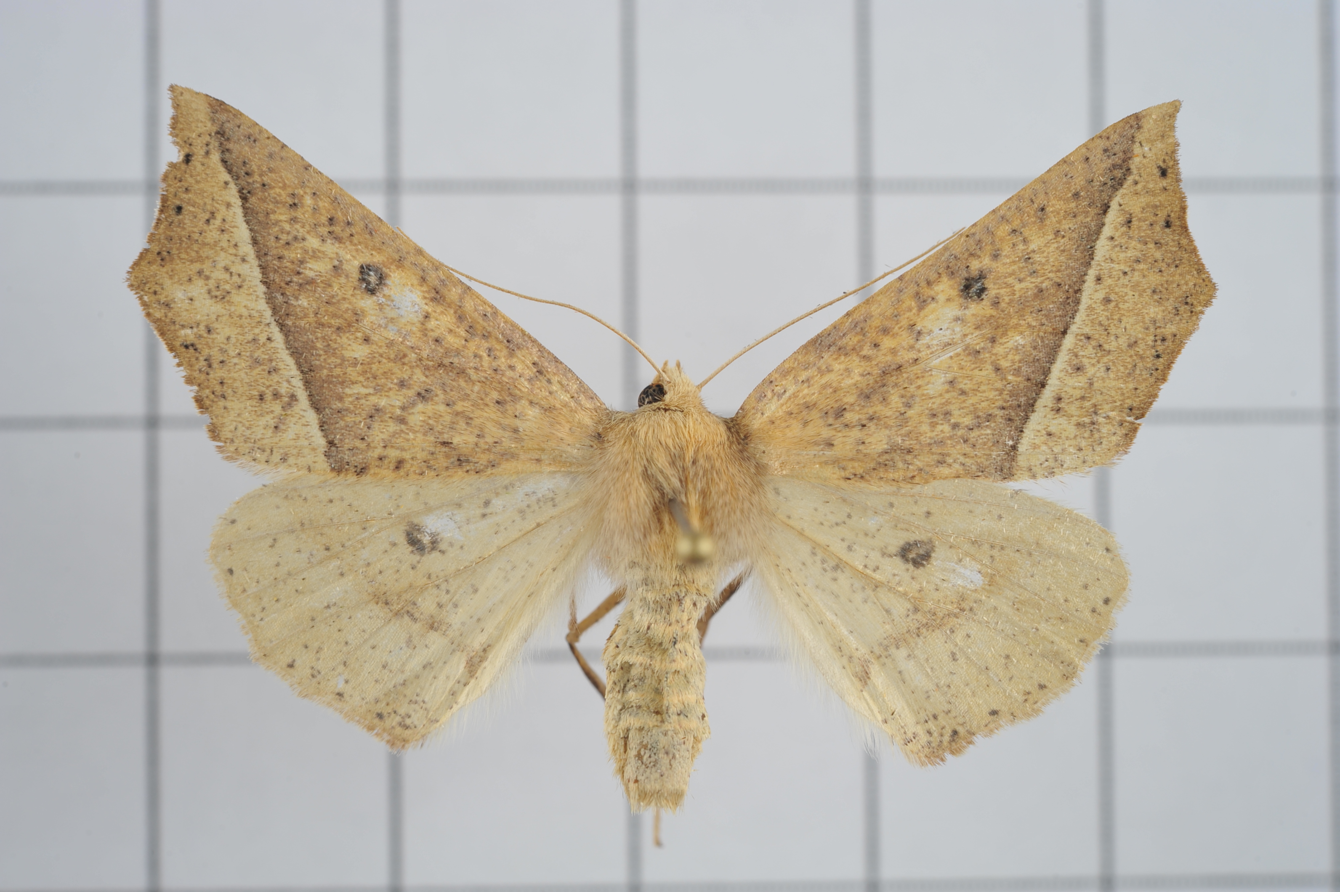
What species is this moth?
Odontopera albiguttulata
